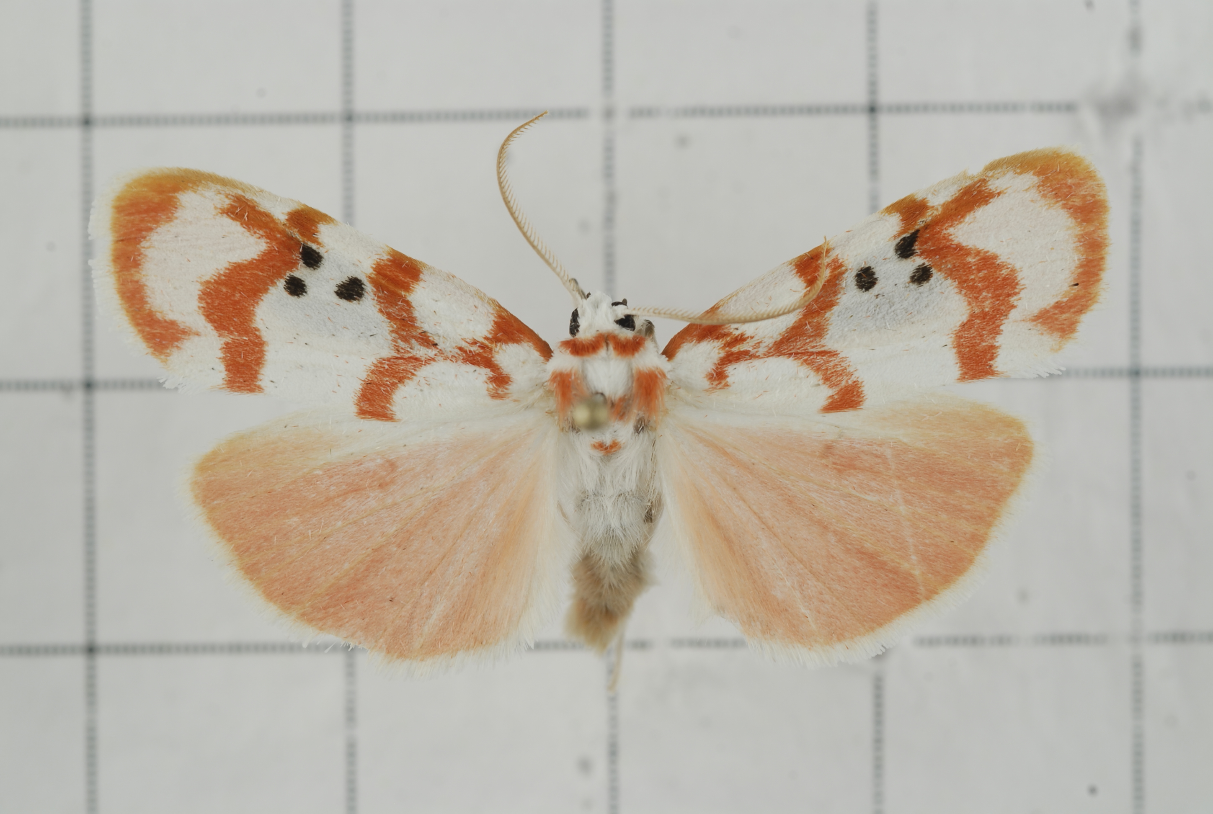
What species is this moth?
Cyana formosana
